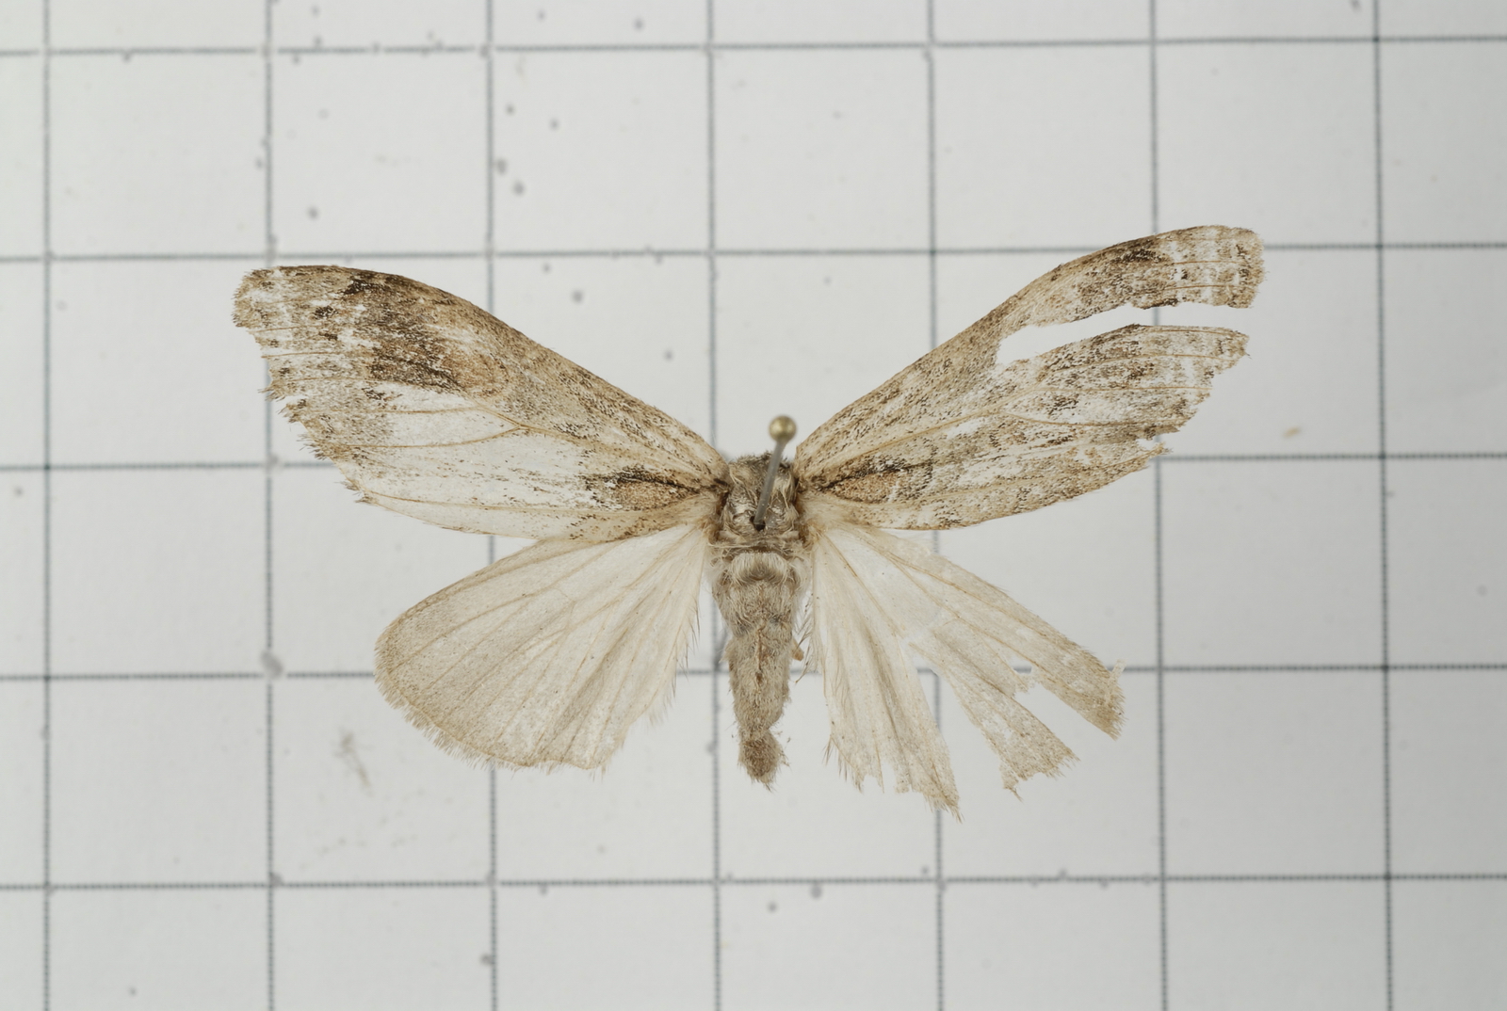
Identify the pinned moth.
Olene dudgeoni
